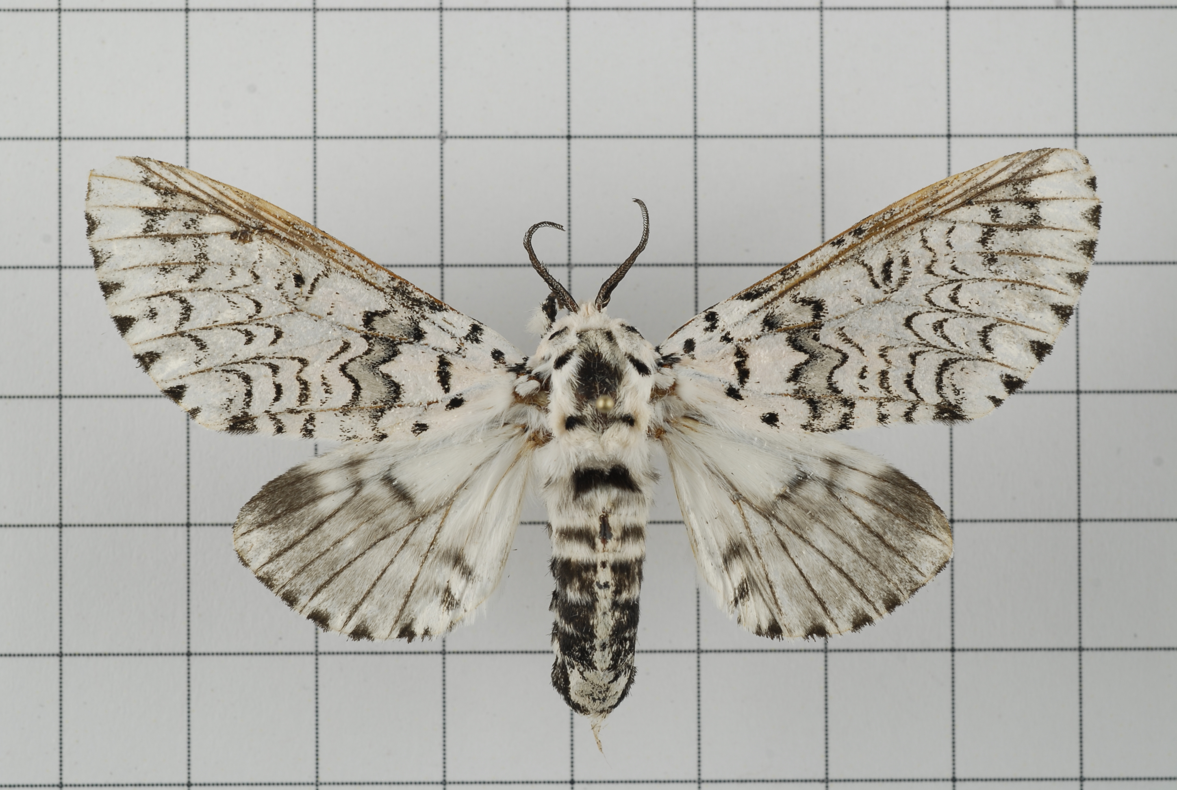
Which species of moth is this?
Kamalia tattakana
